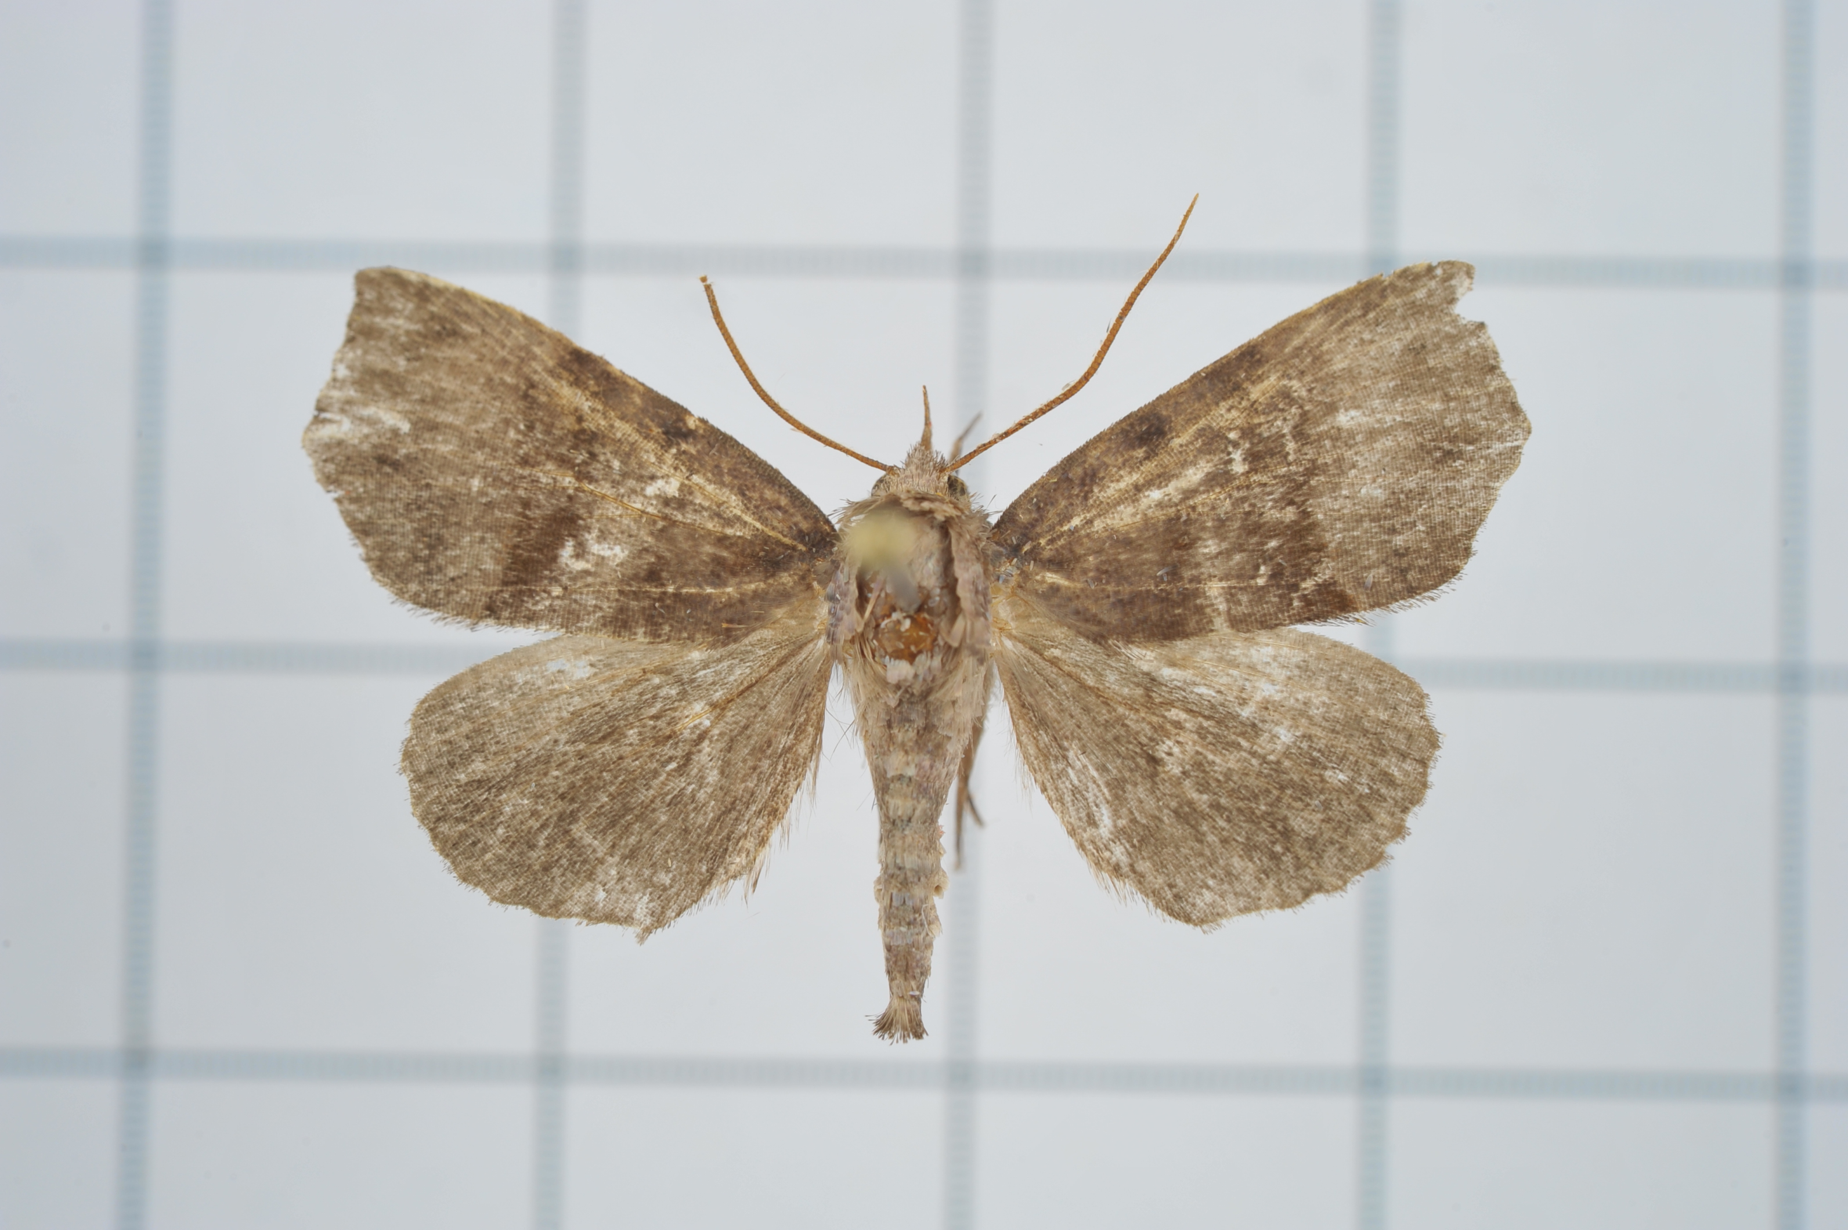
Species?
Thalatta fasciosa
